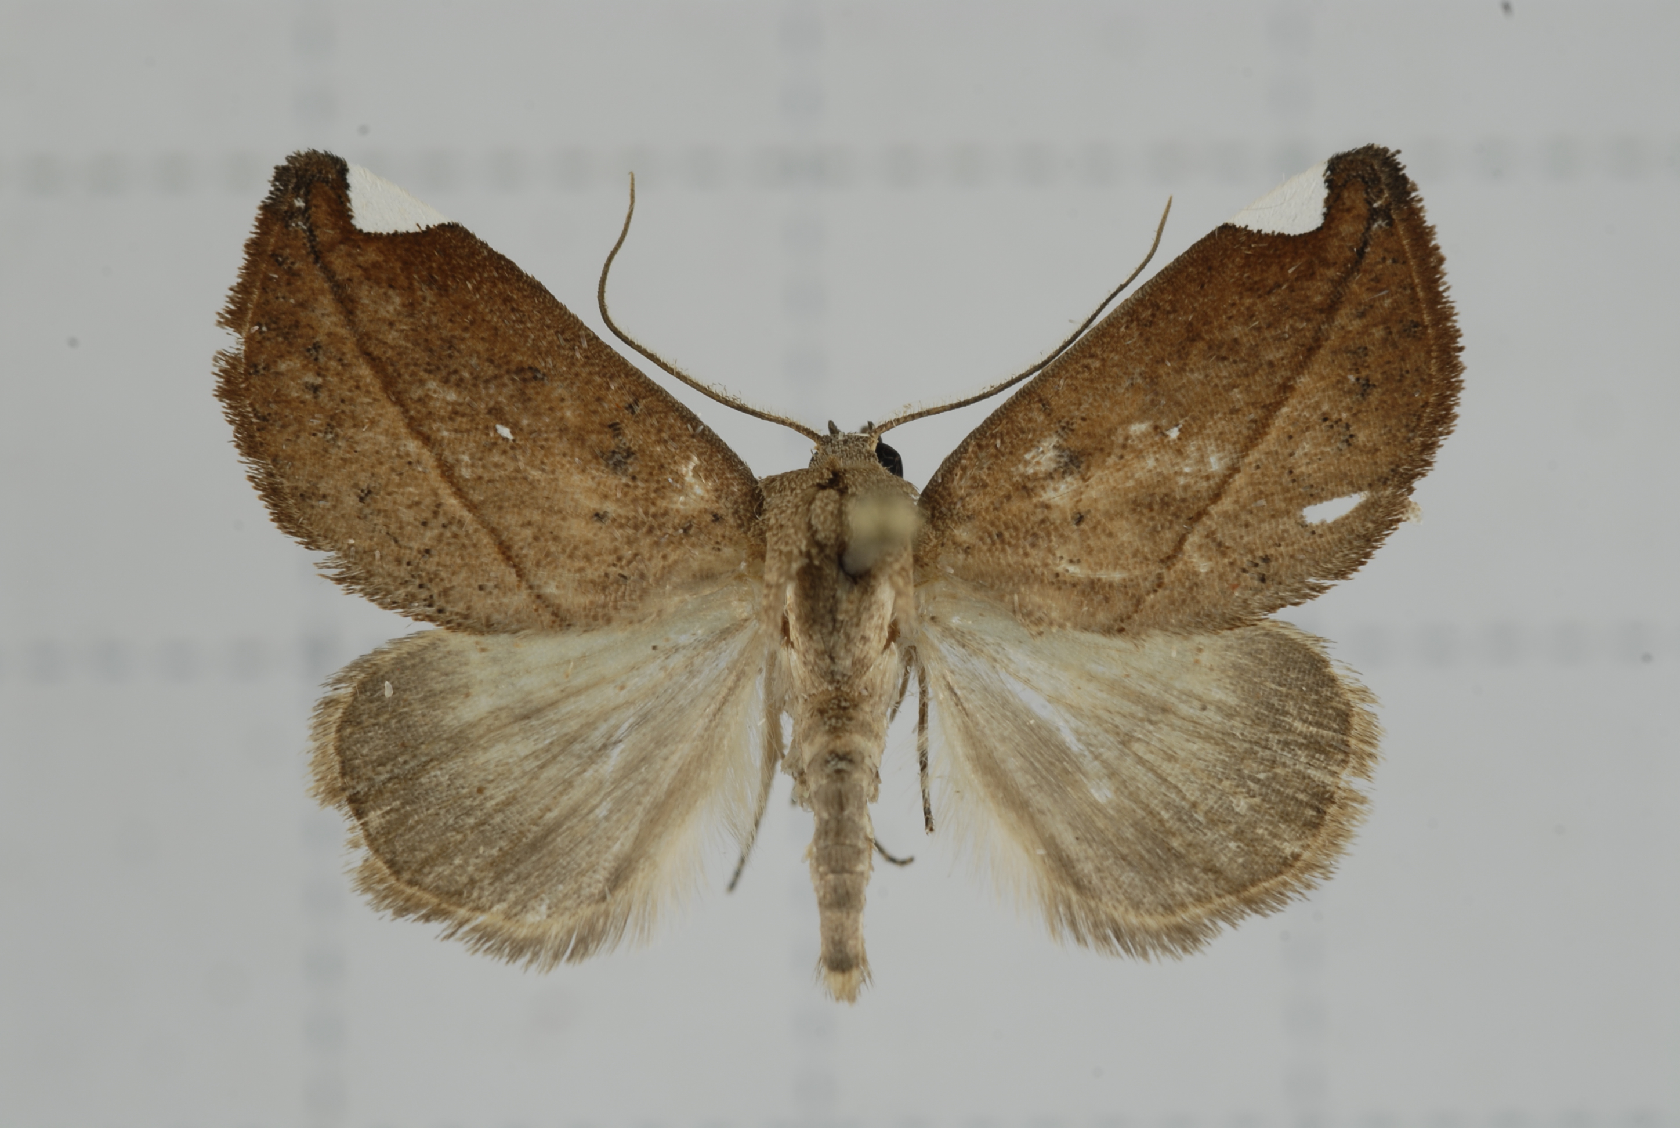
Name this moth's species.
Negeta contrariata
